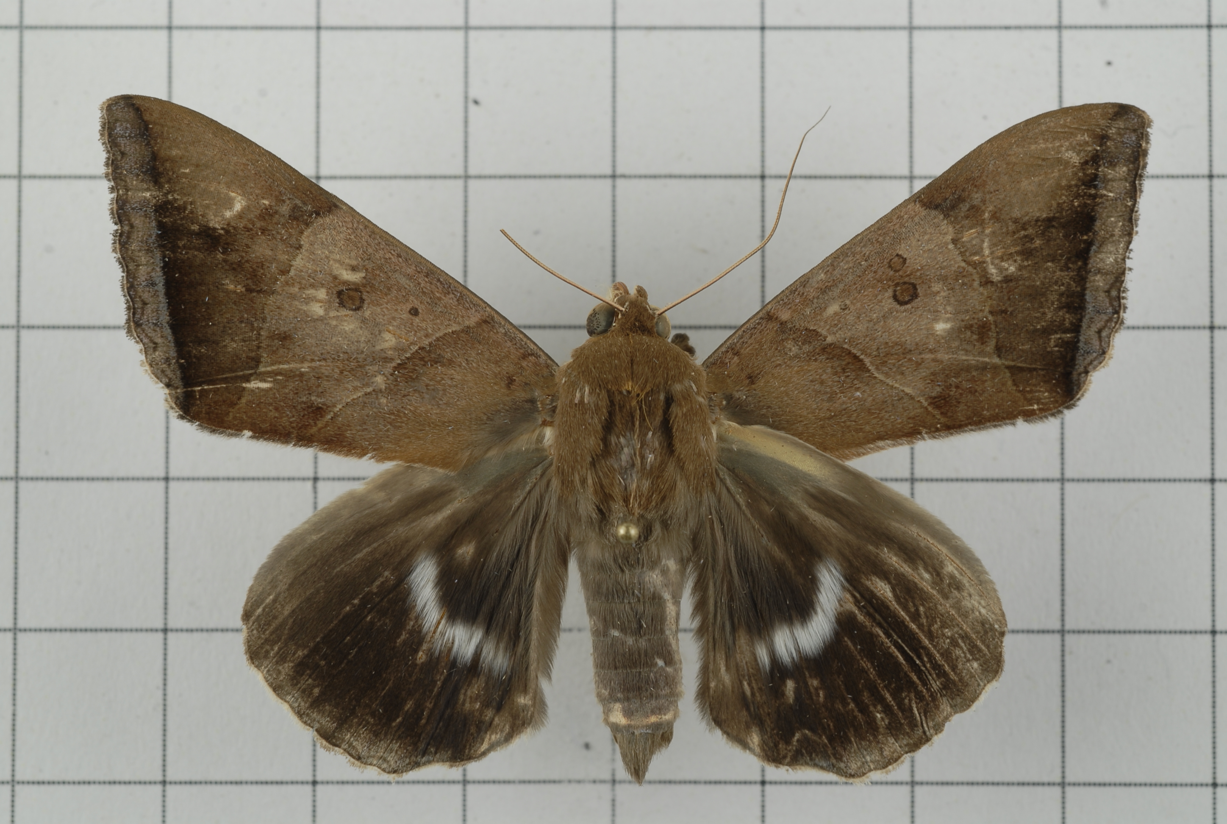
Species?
Artena dotata
